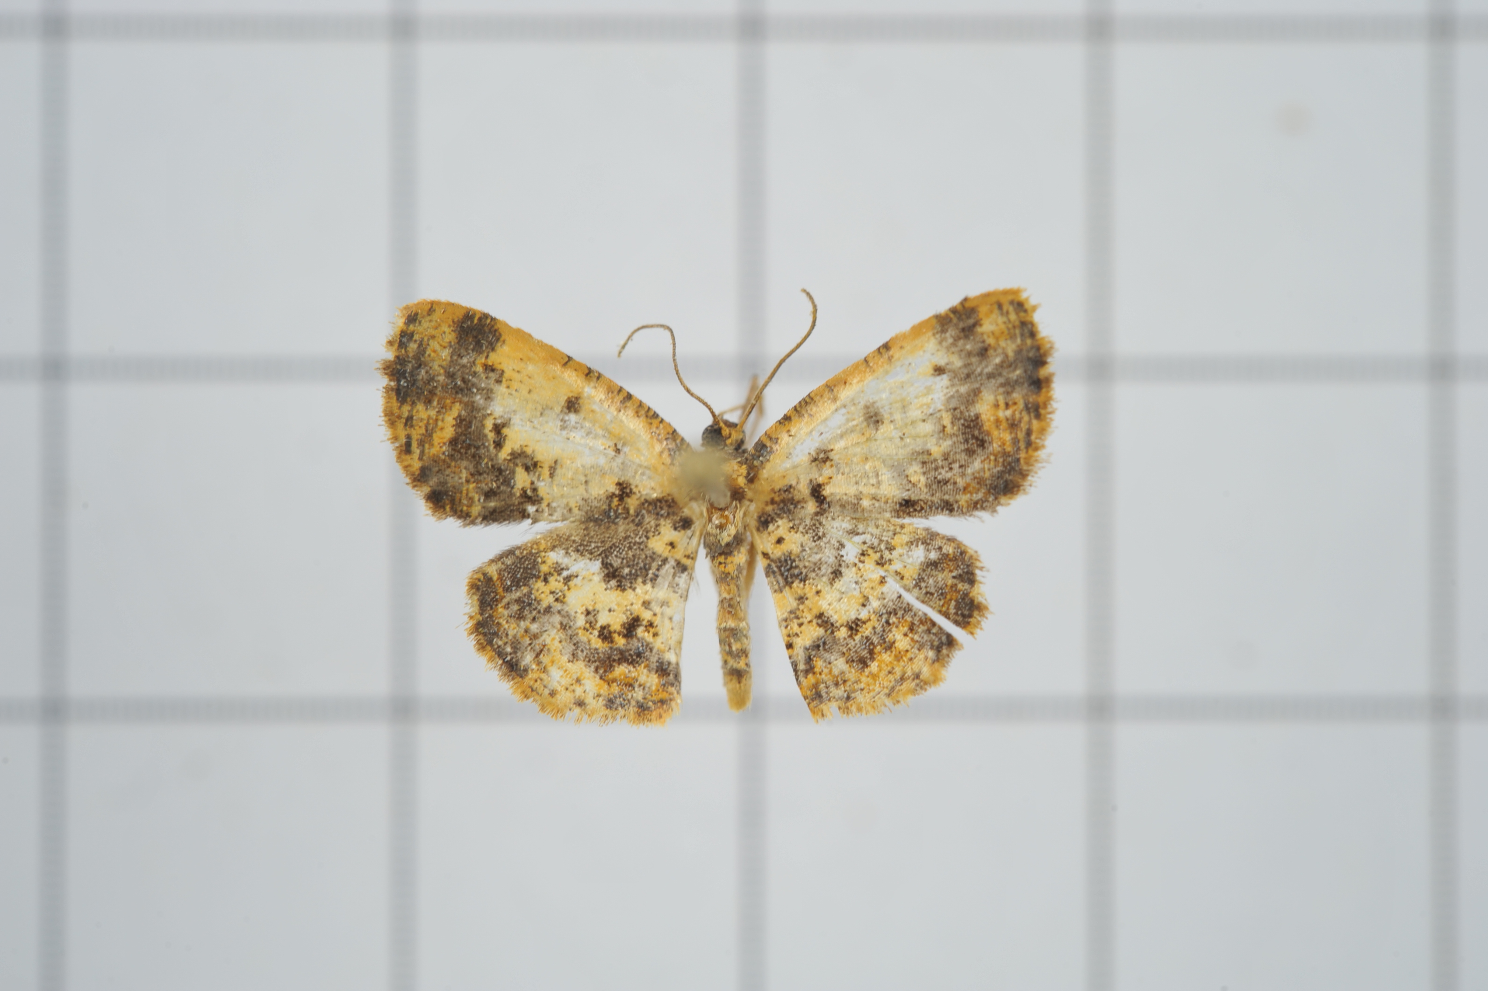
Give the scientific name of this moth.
Ninodes splendens
